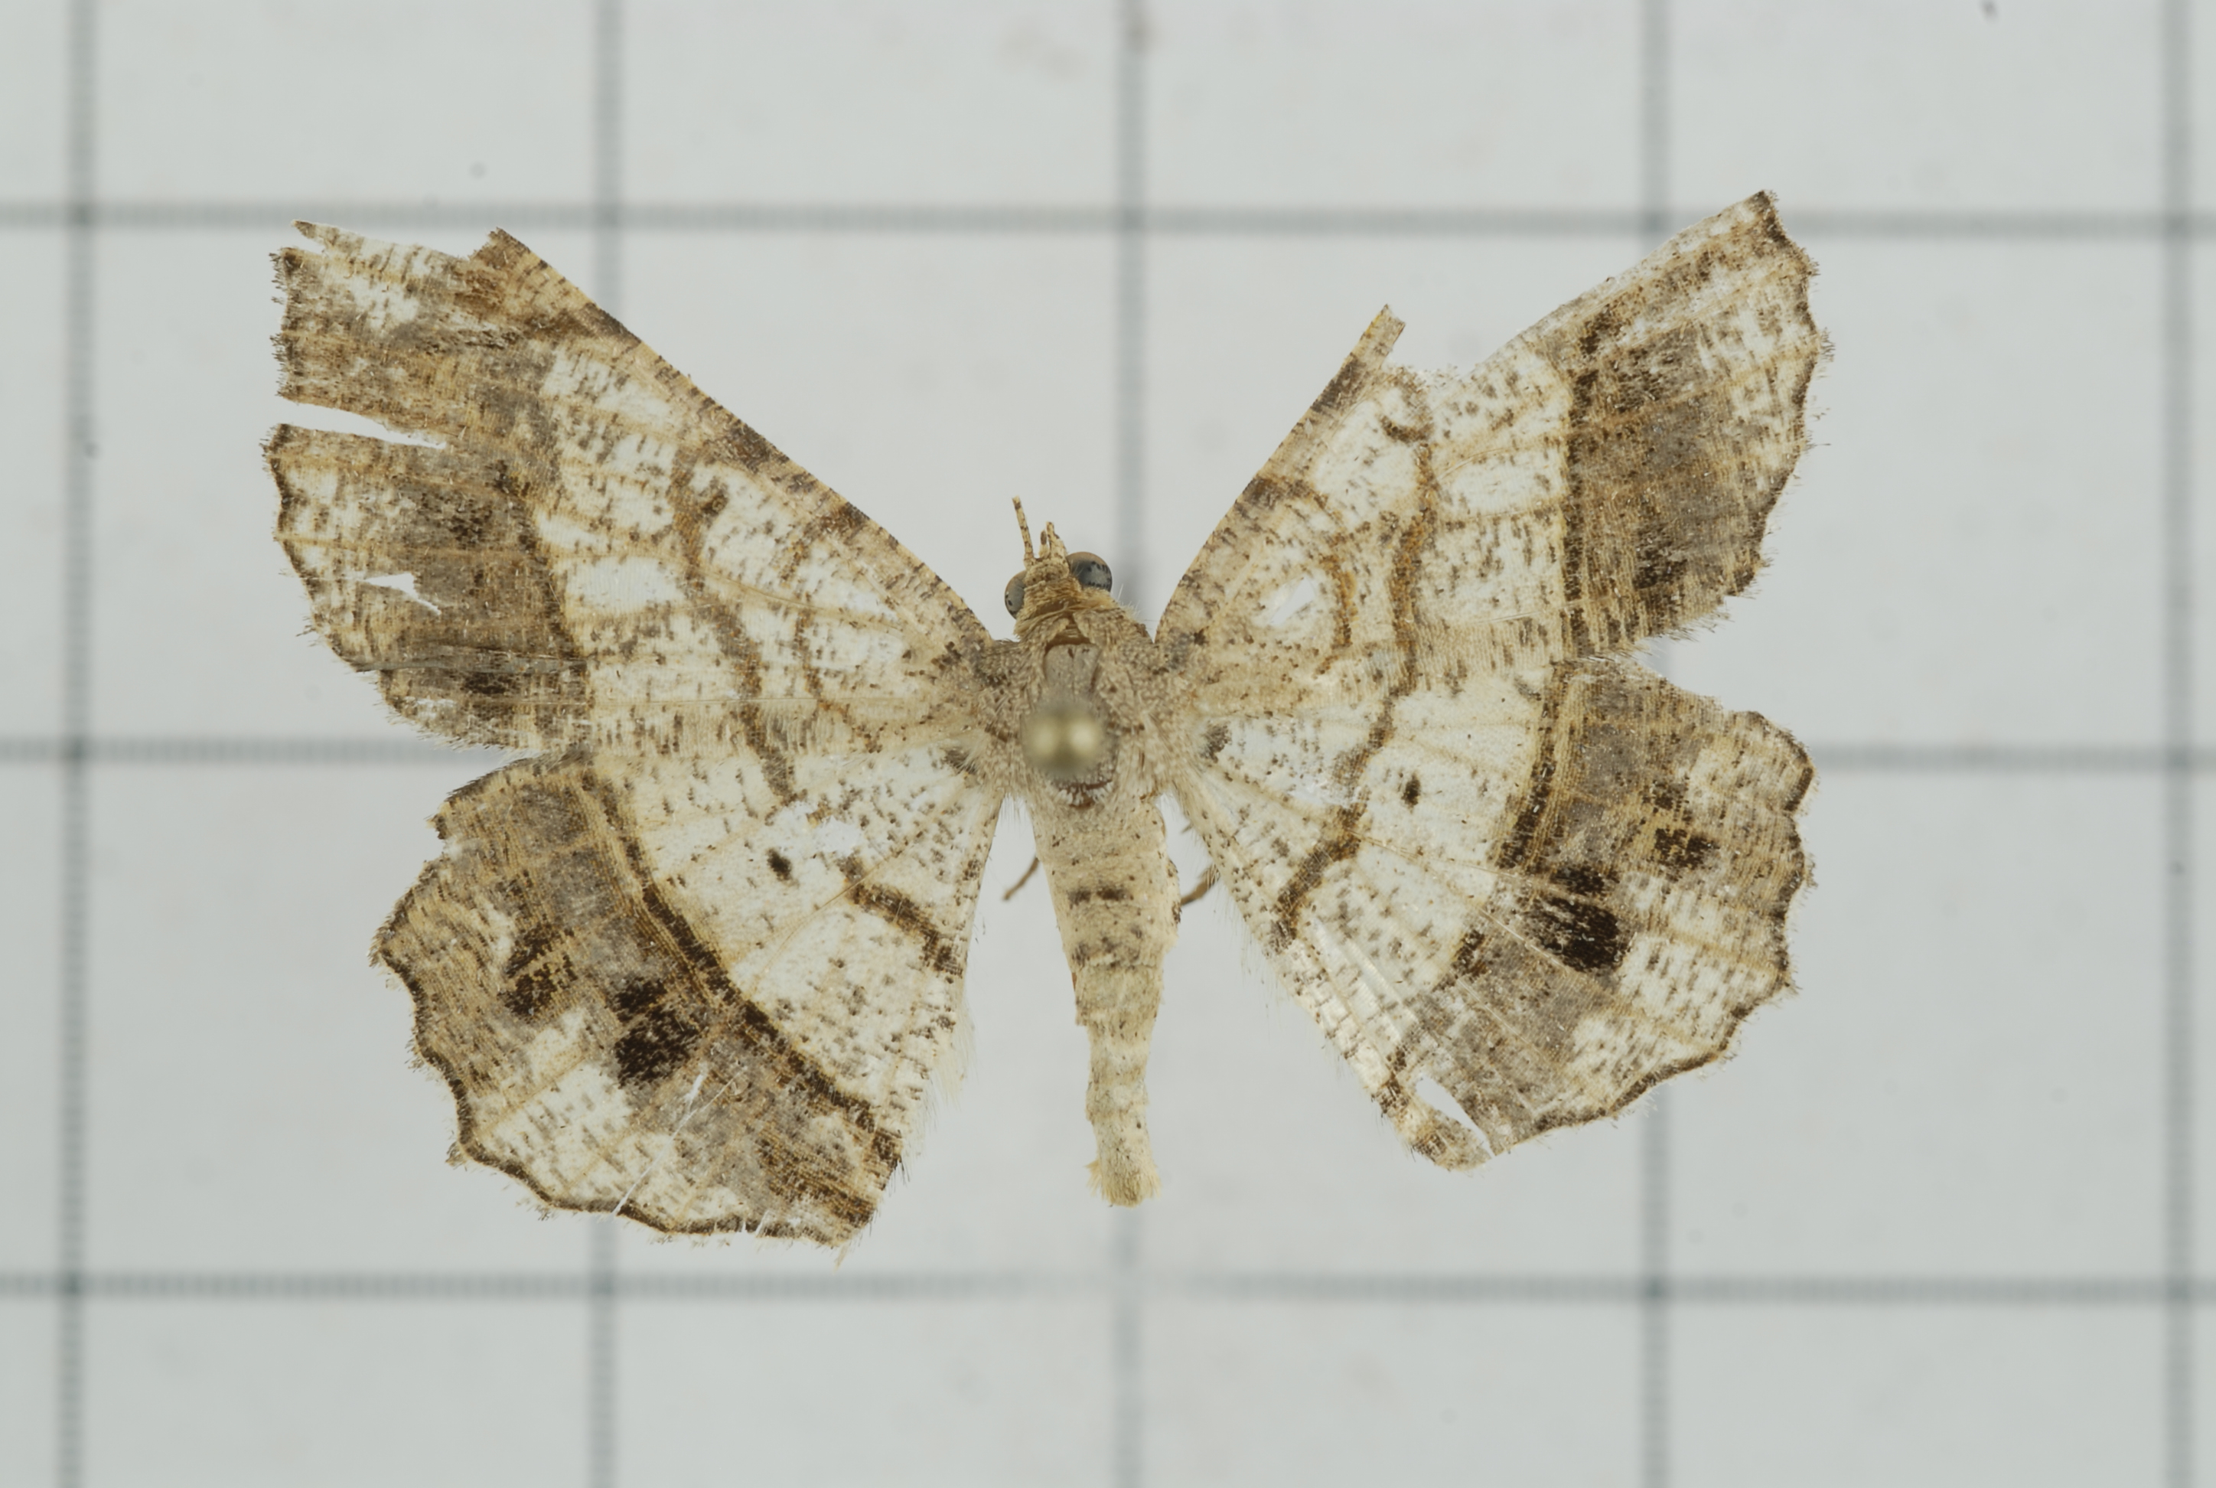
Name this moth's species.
Chiasmia intermediaria
